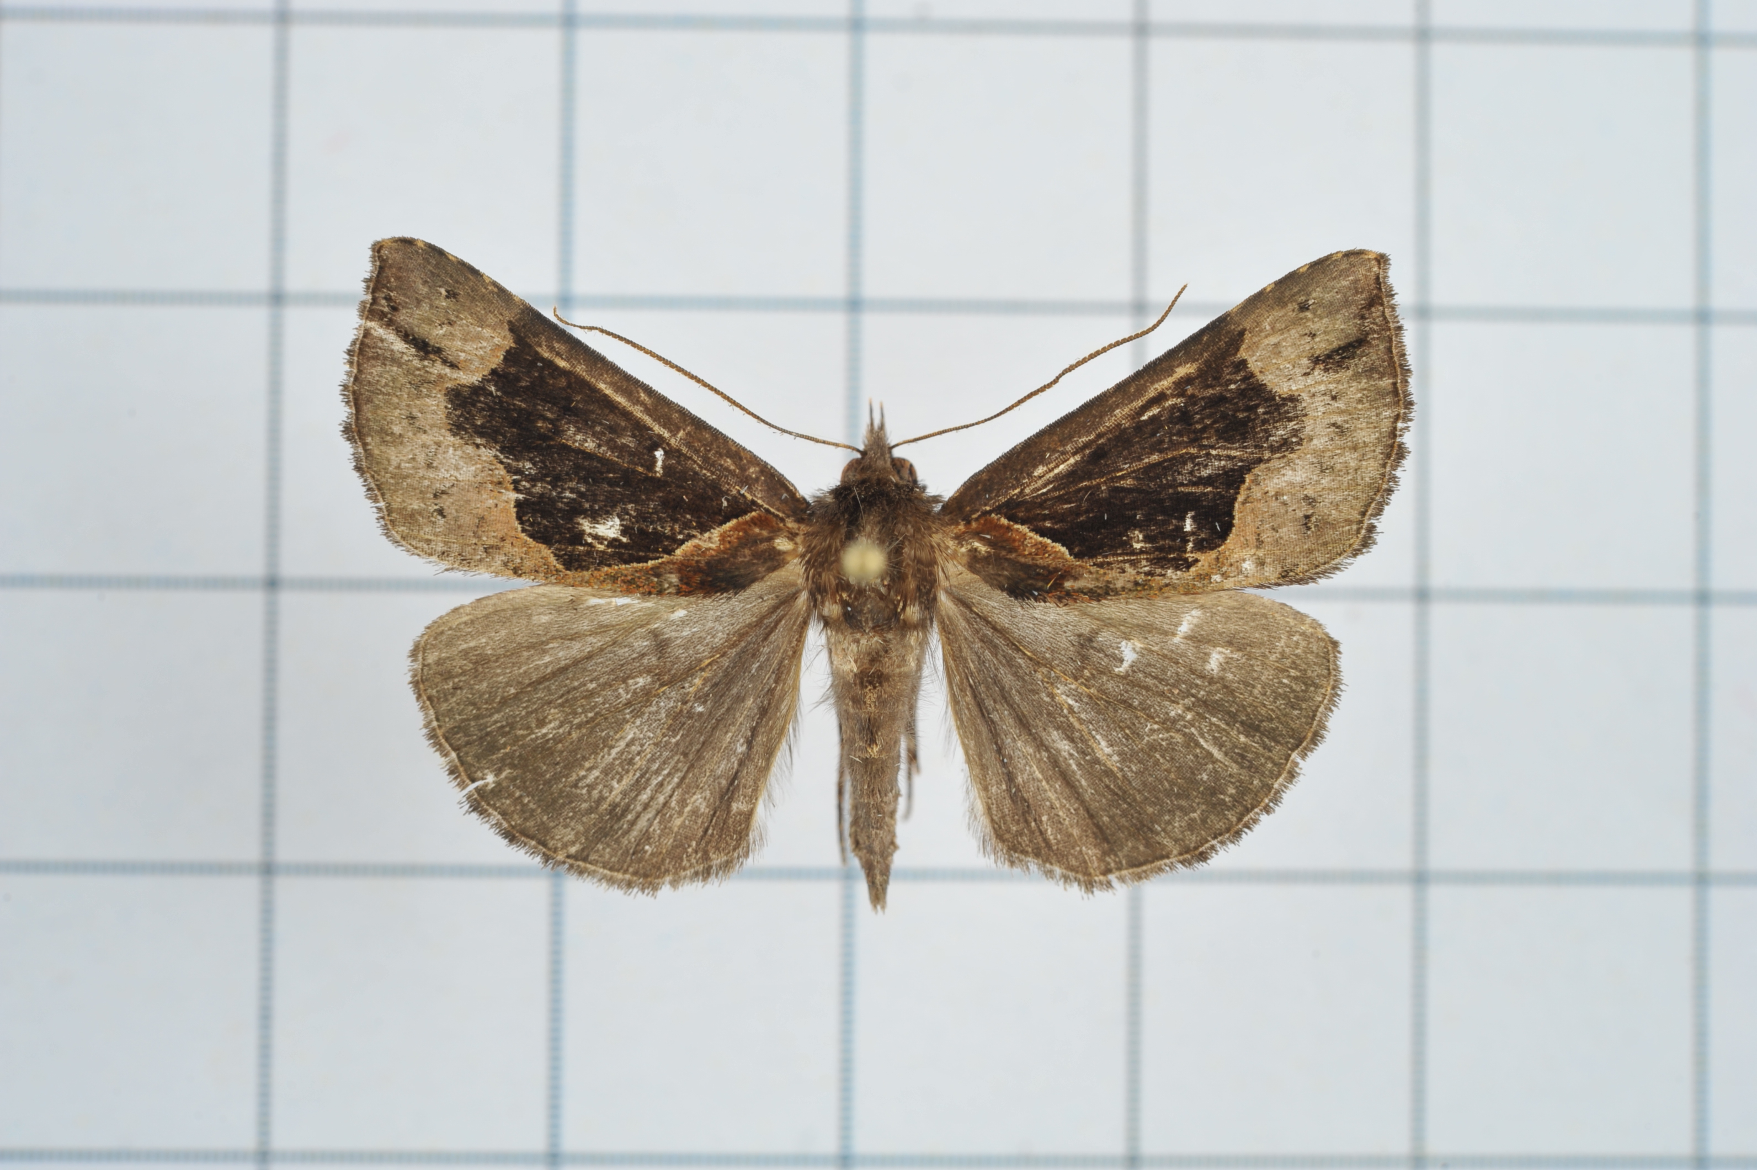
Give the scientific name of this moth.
Hypena vestita
